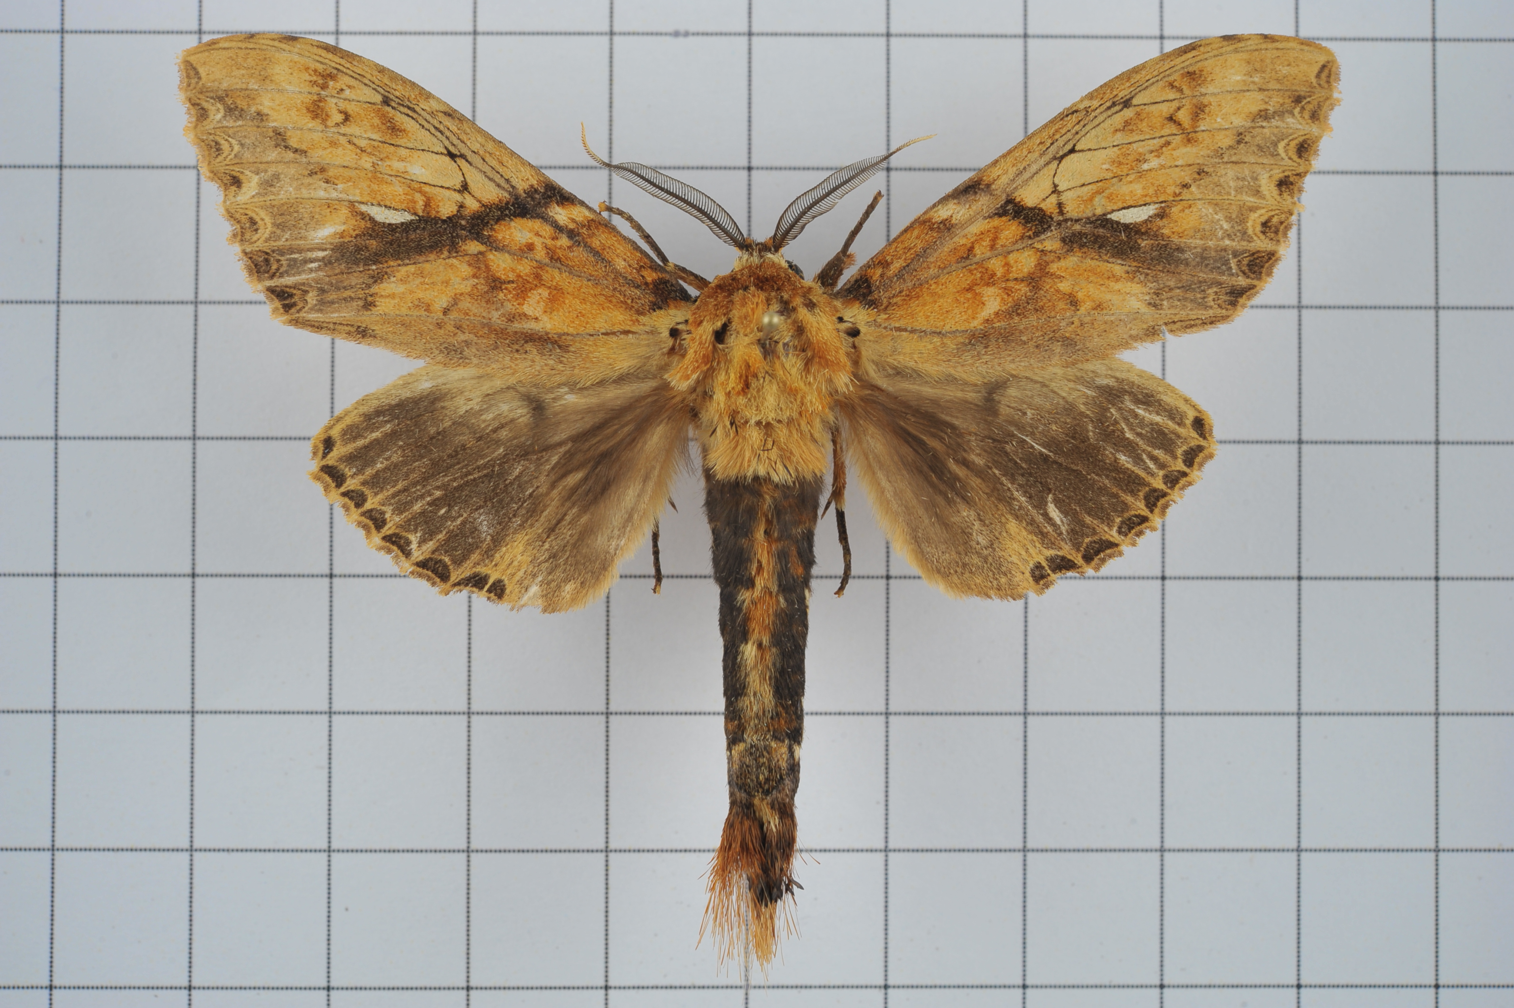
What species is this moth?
Dudusa synopla
